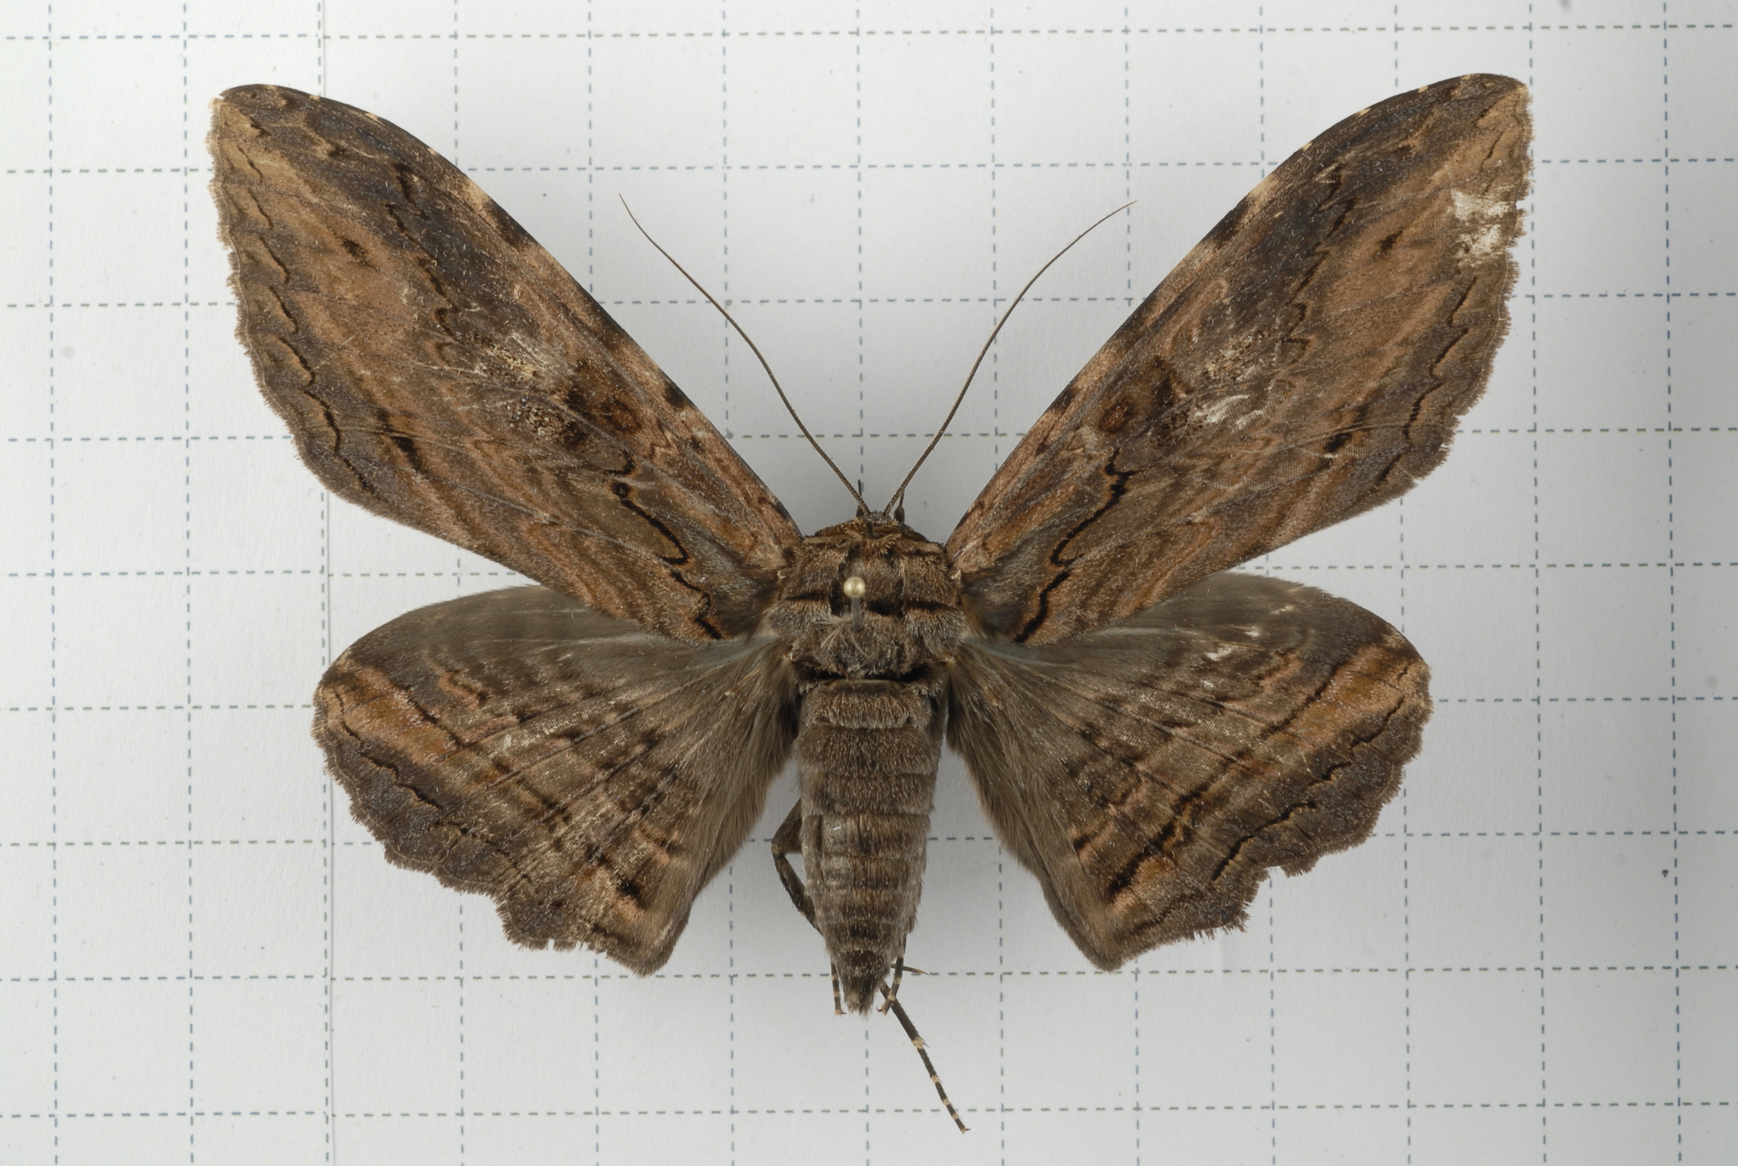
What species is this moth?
Anisoneura aluco
